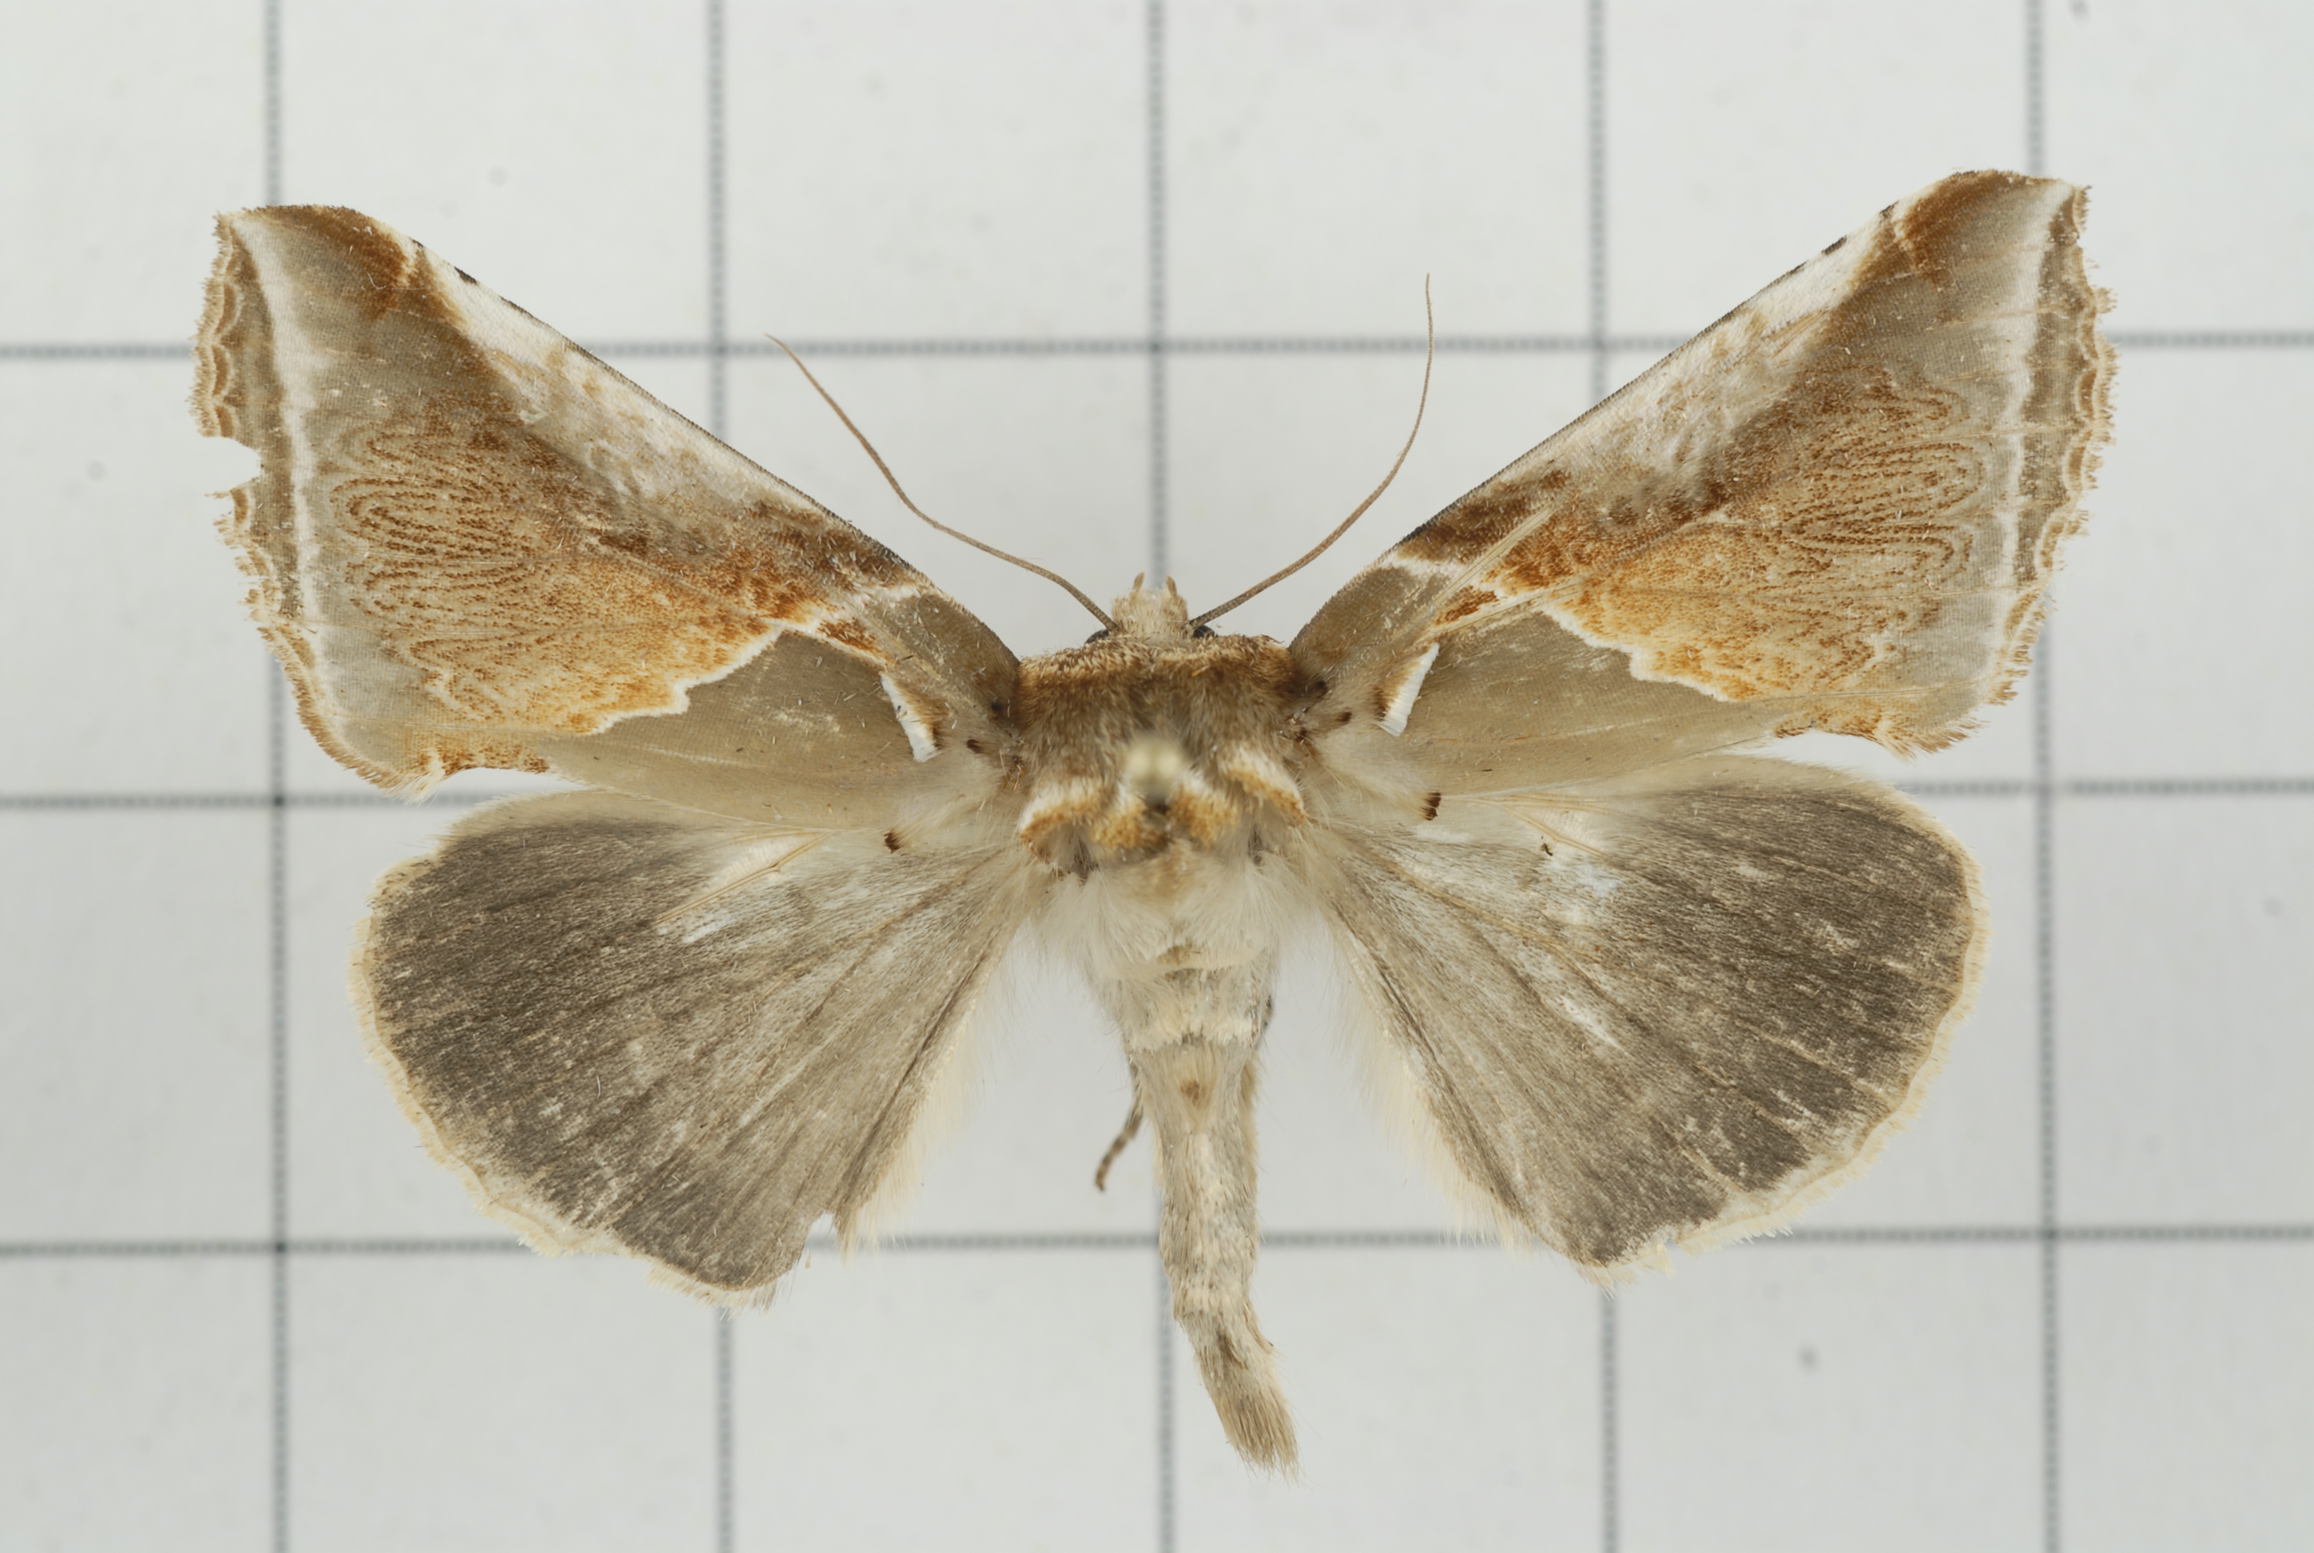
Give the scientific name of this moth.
Habrosyne indica formosana
